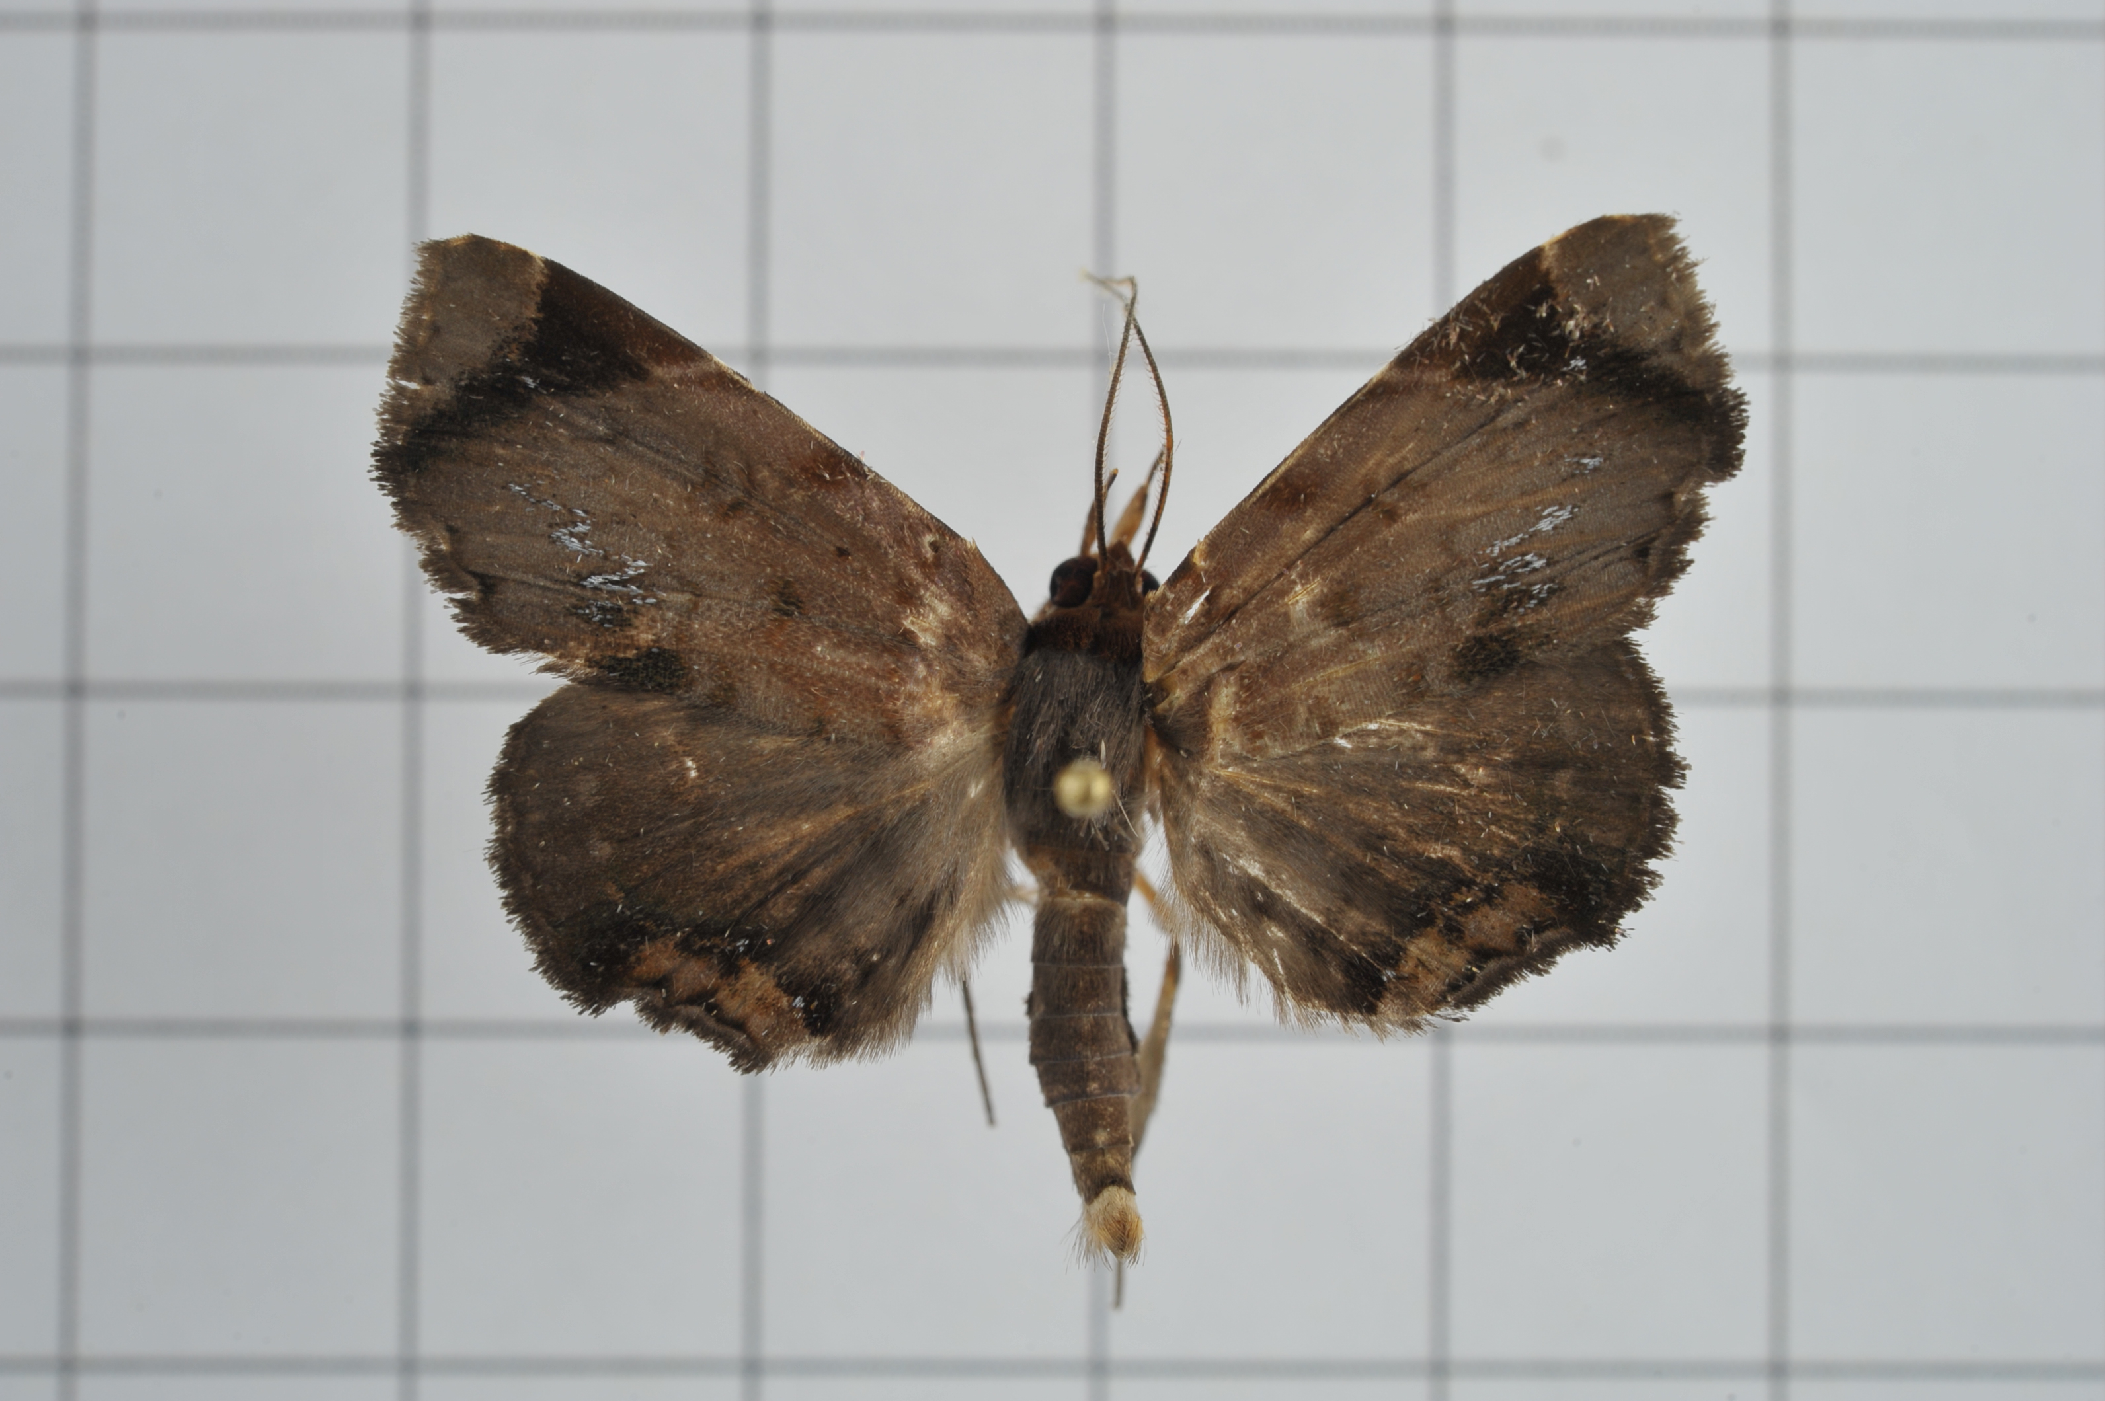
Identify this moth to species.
Mecodina albodentata
